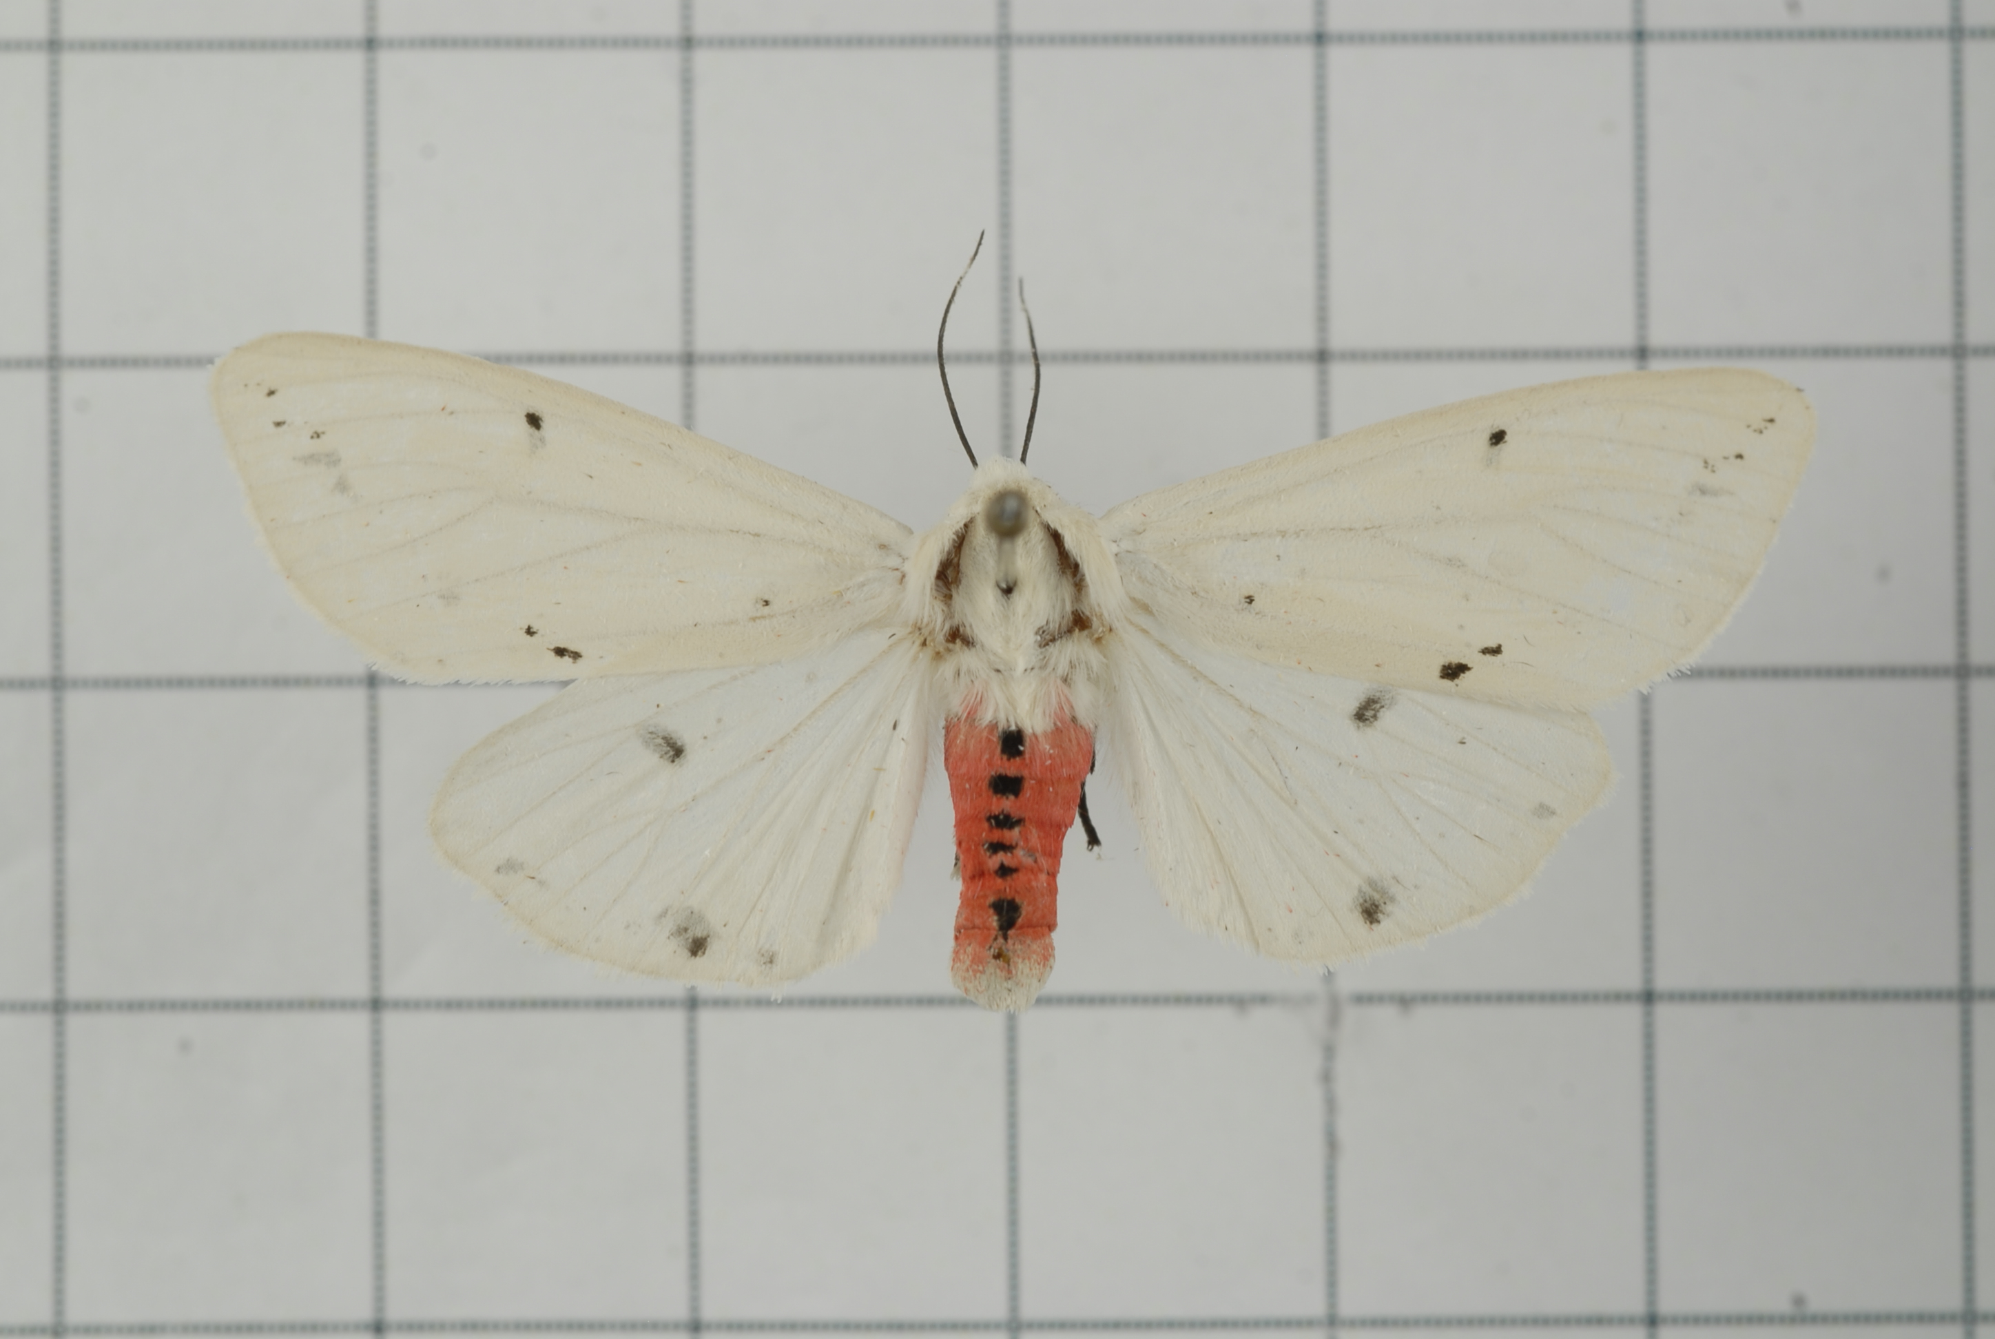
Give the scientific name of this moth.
Spilarctia subcarnea
